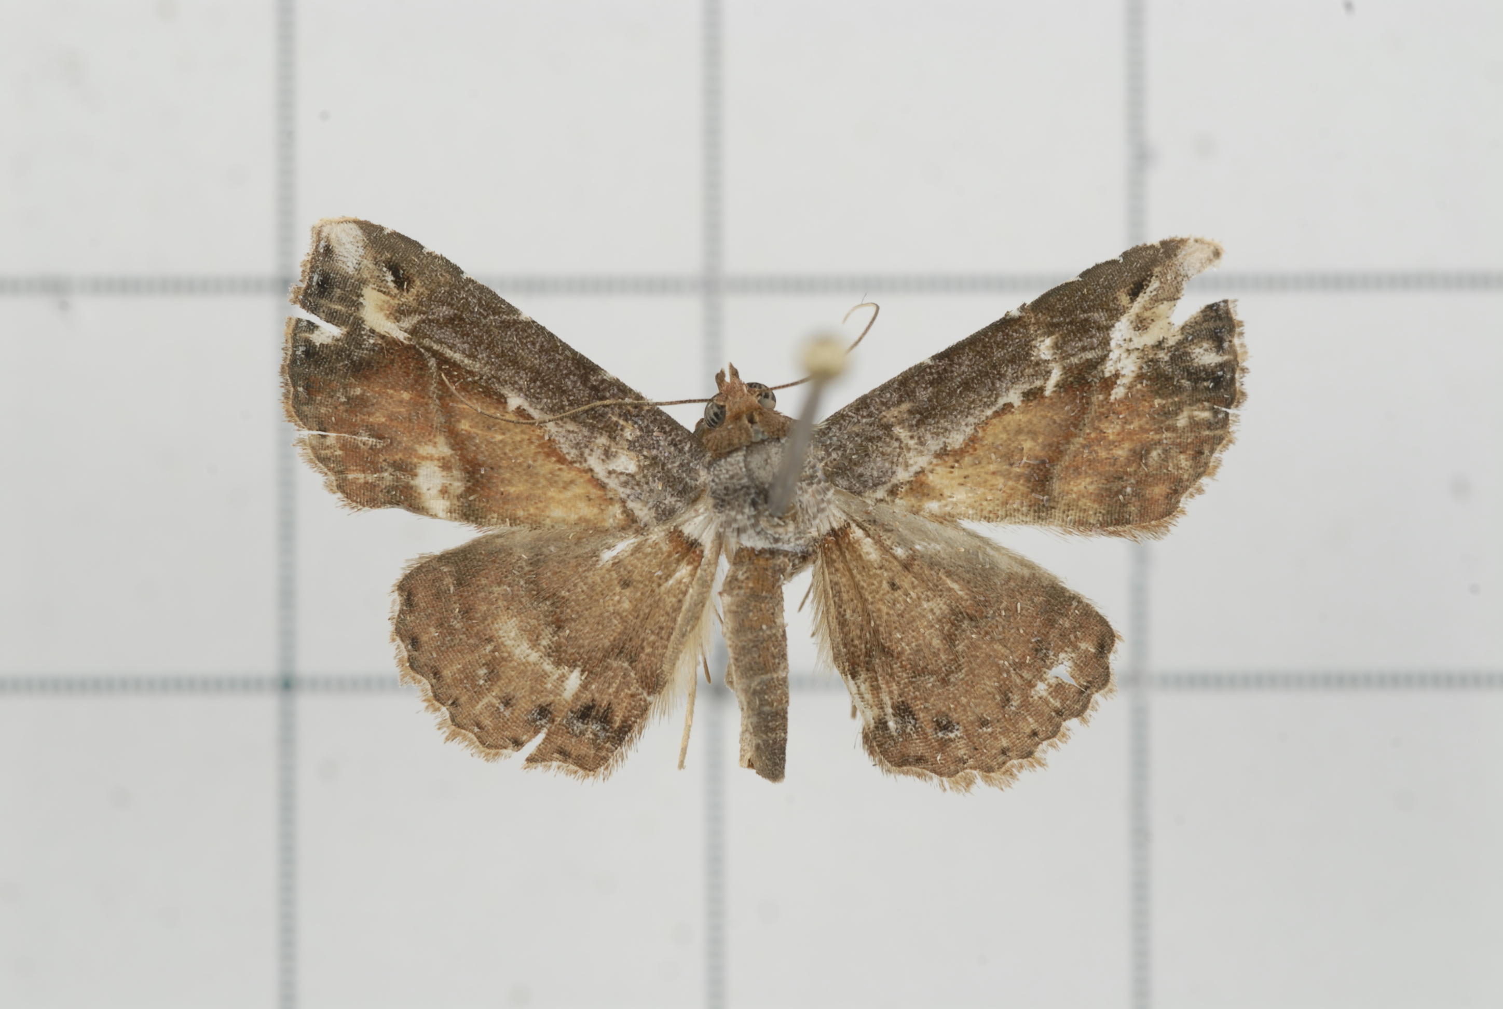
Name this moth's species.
Zurobata vacillans
